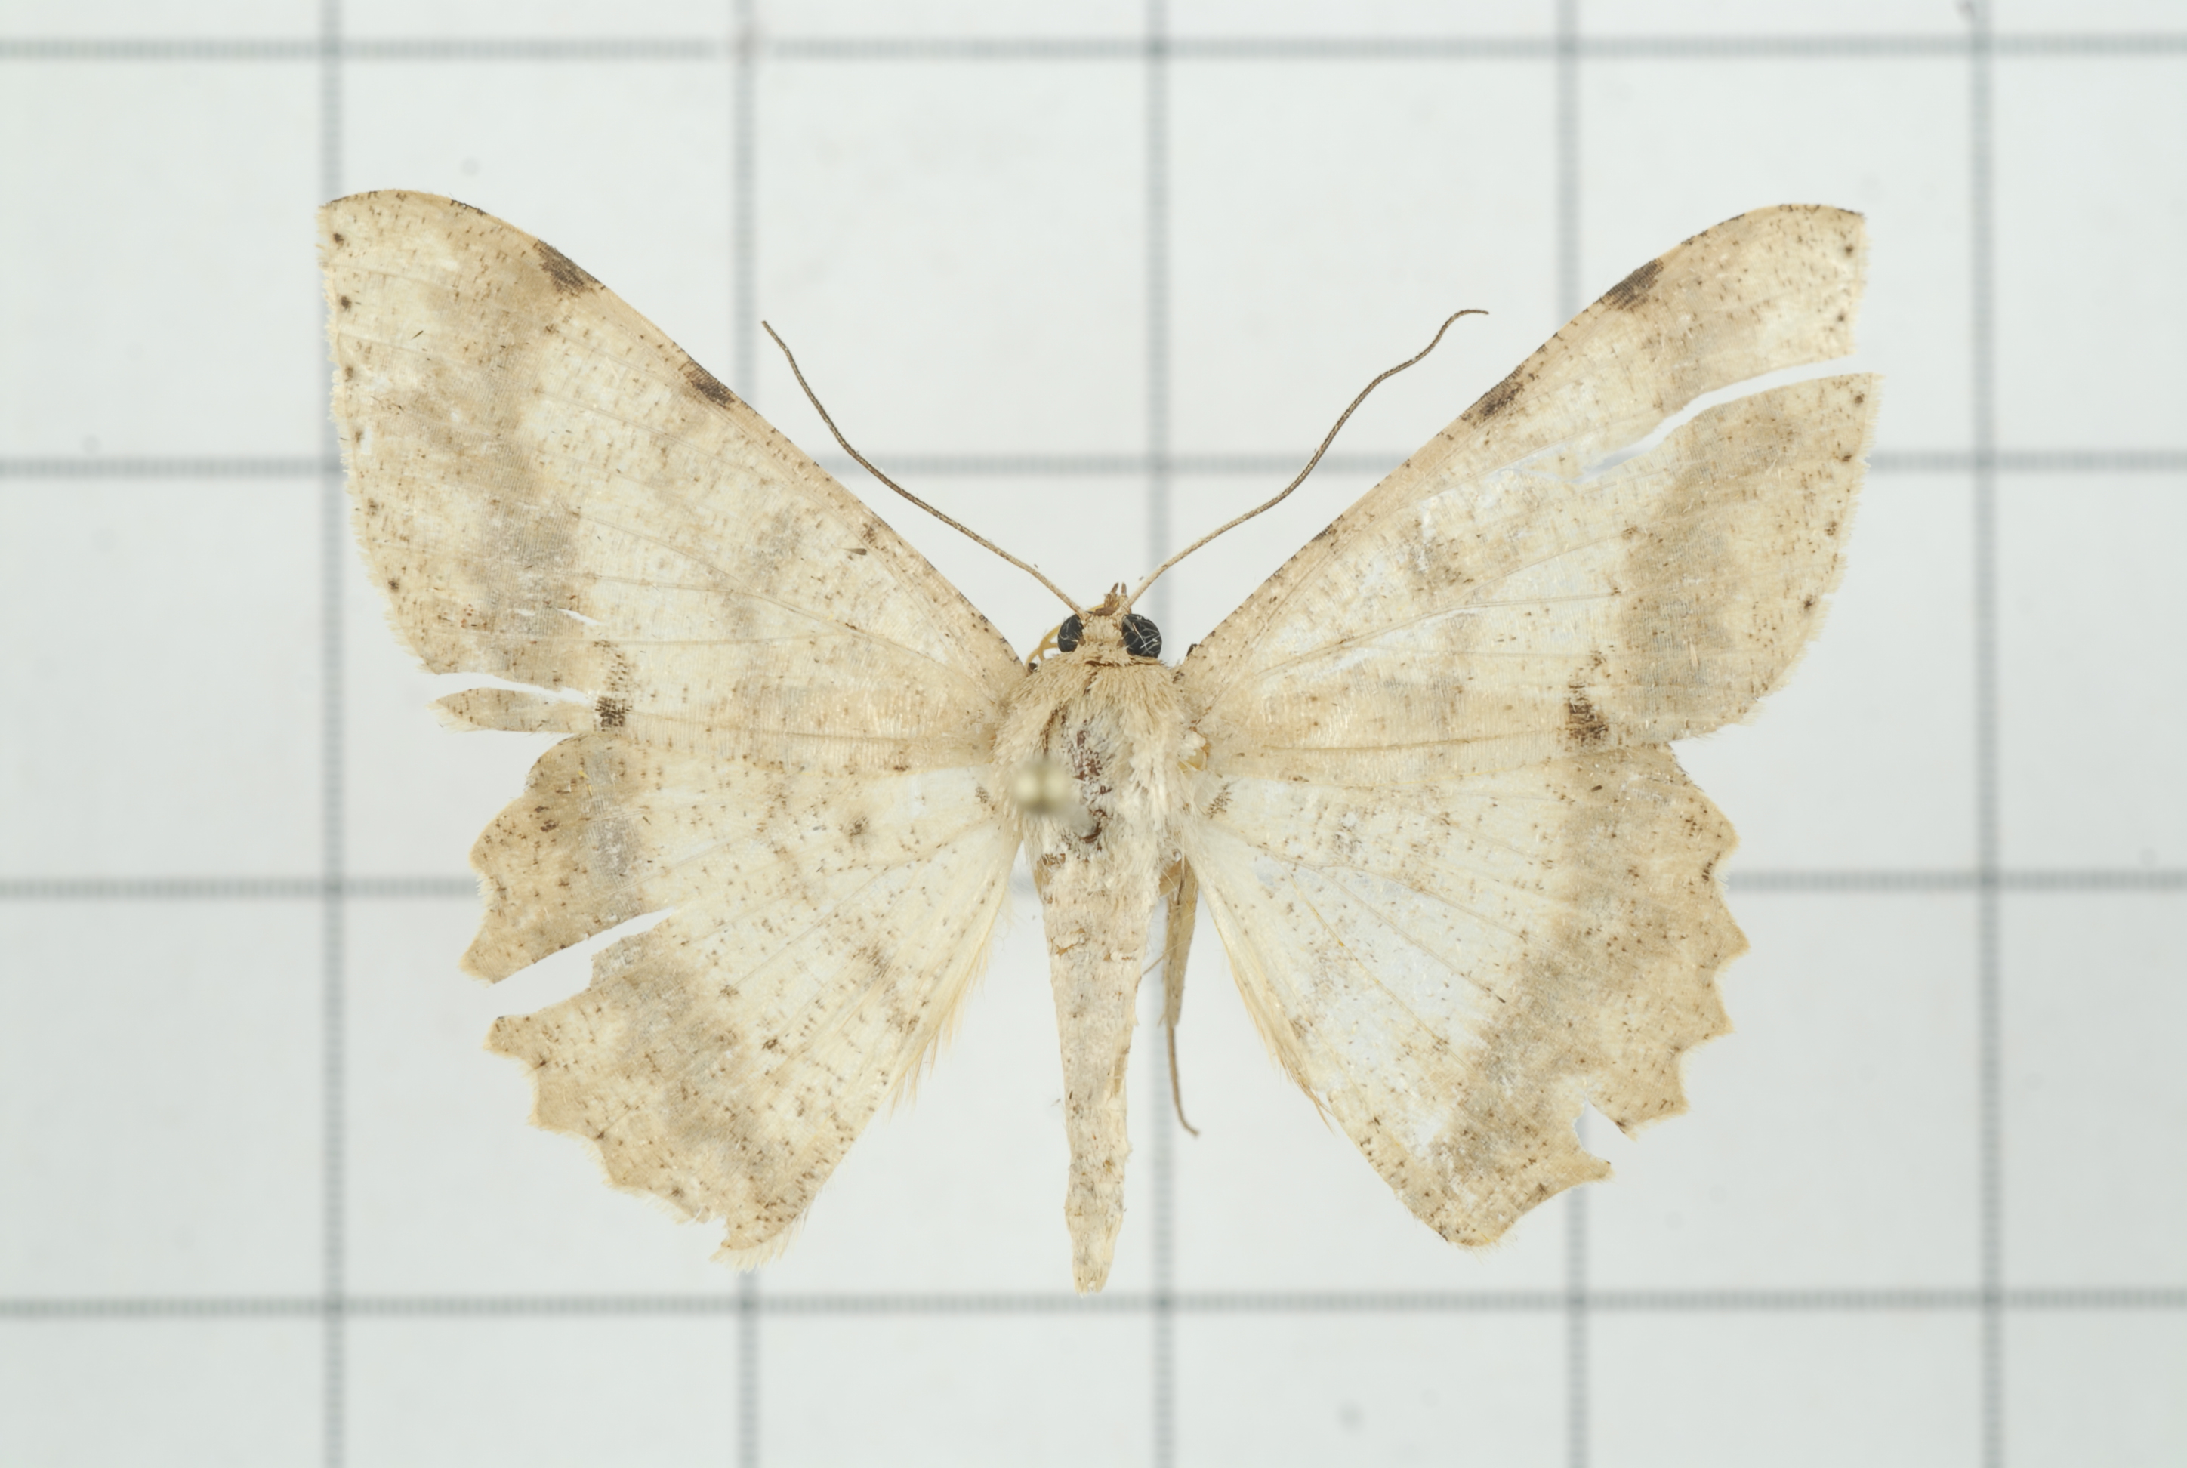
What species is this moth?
Luxiaria emphatica
